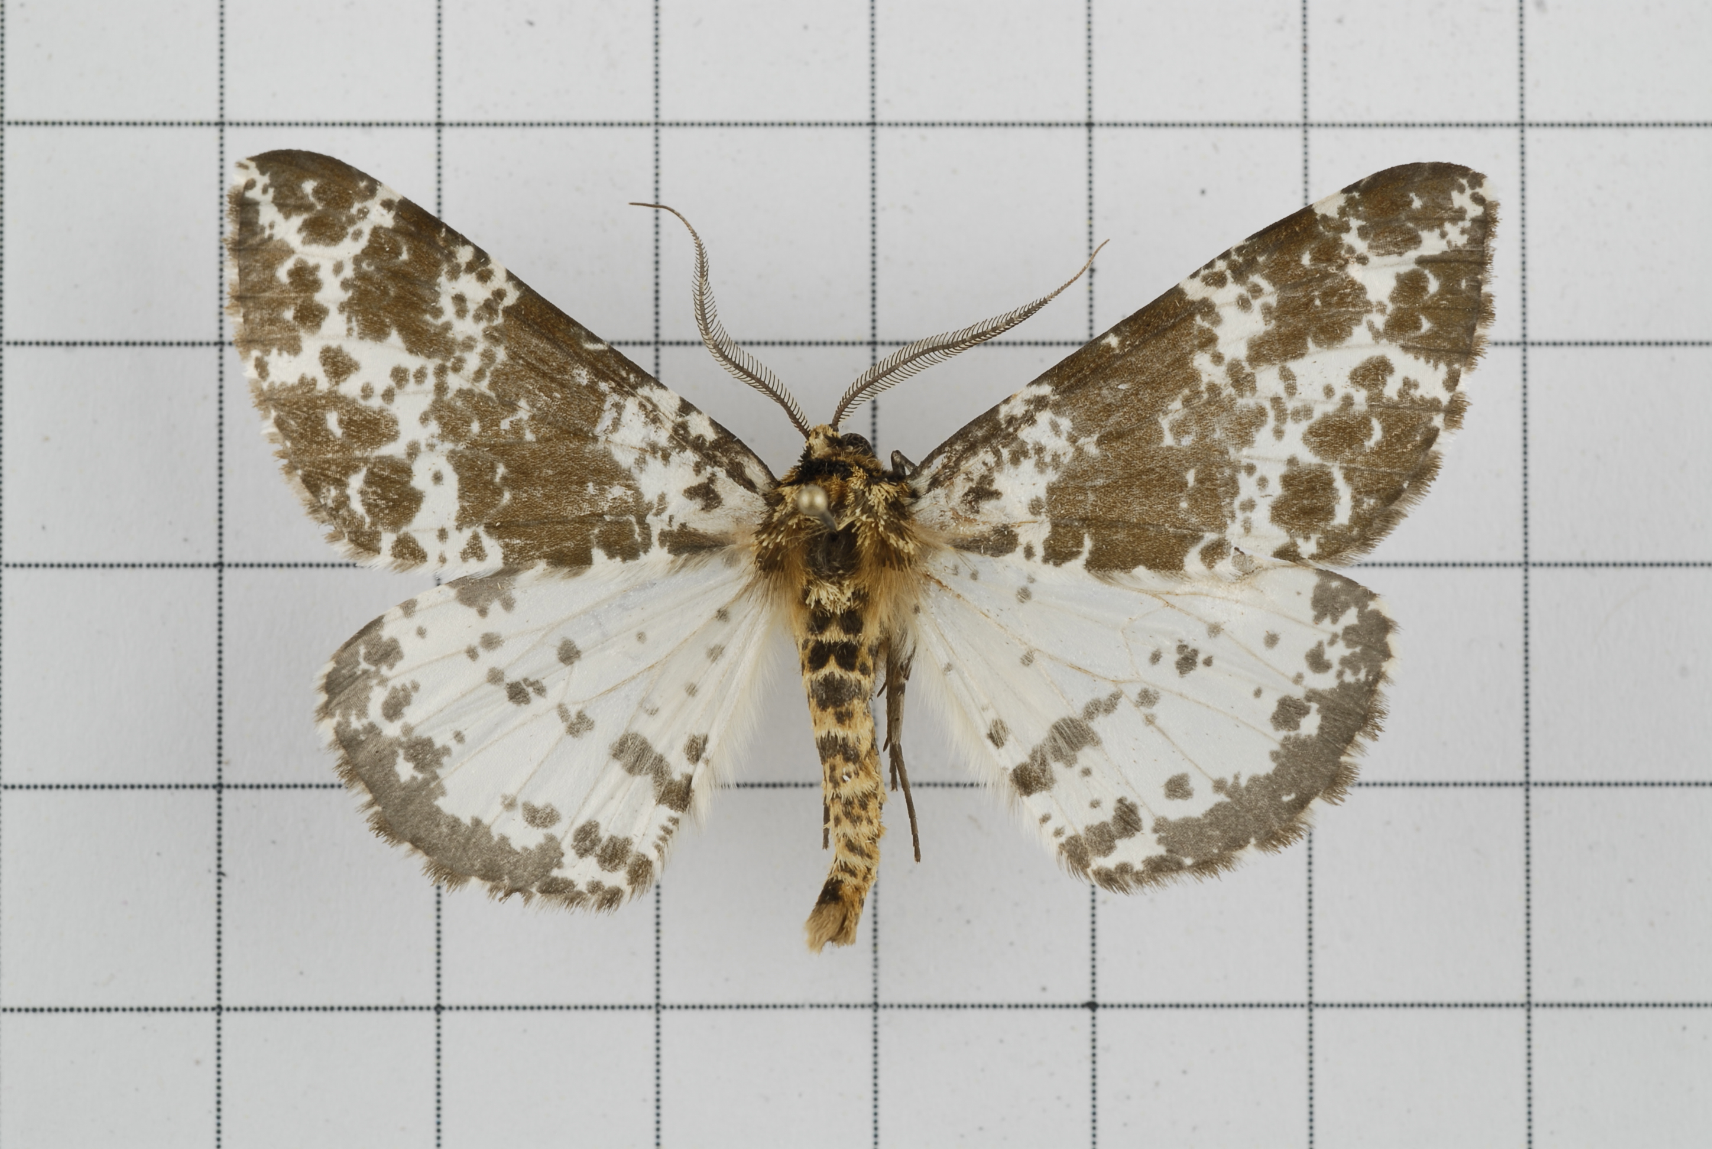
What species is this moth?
Arichanna picaria
